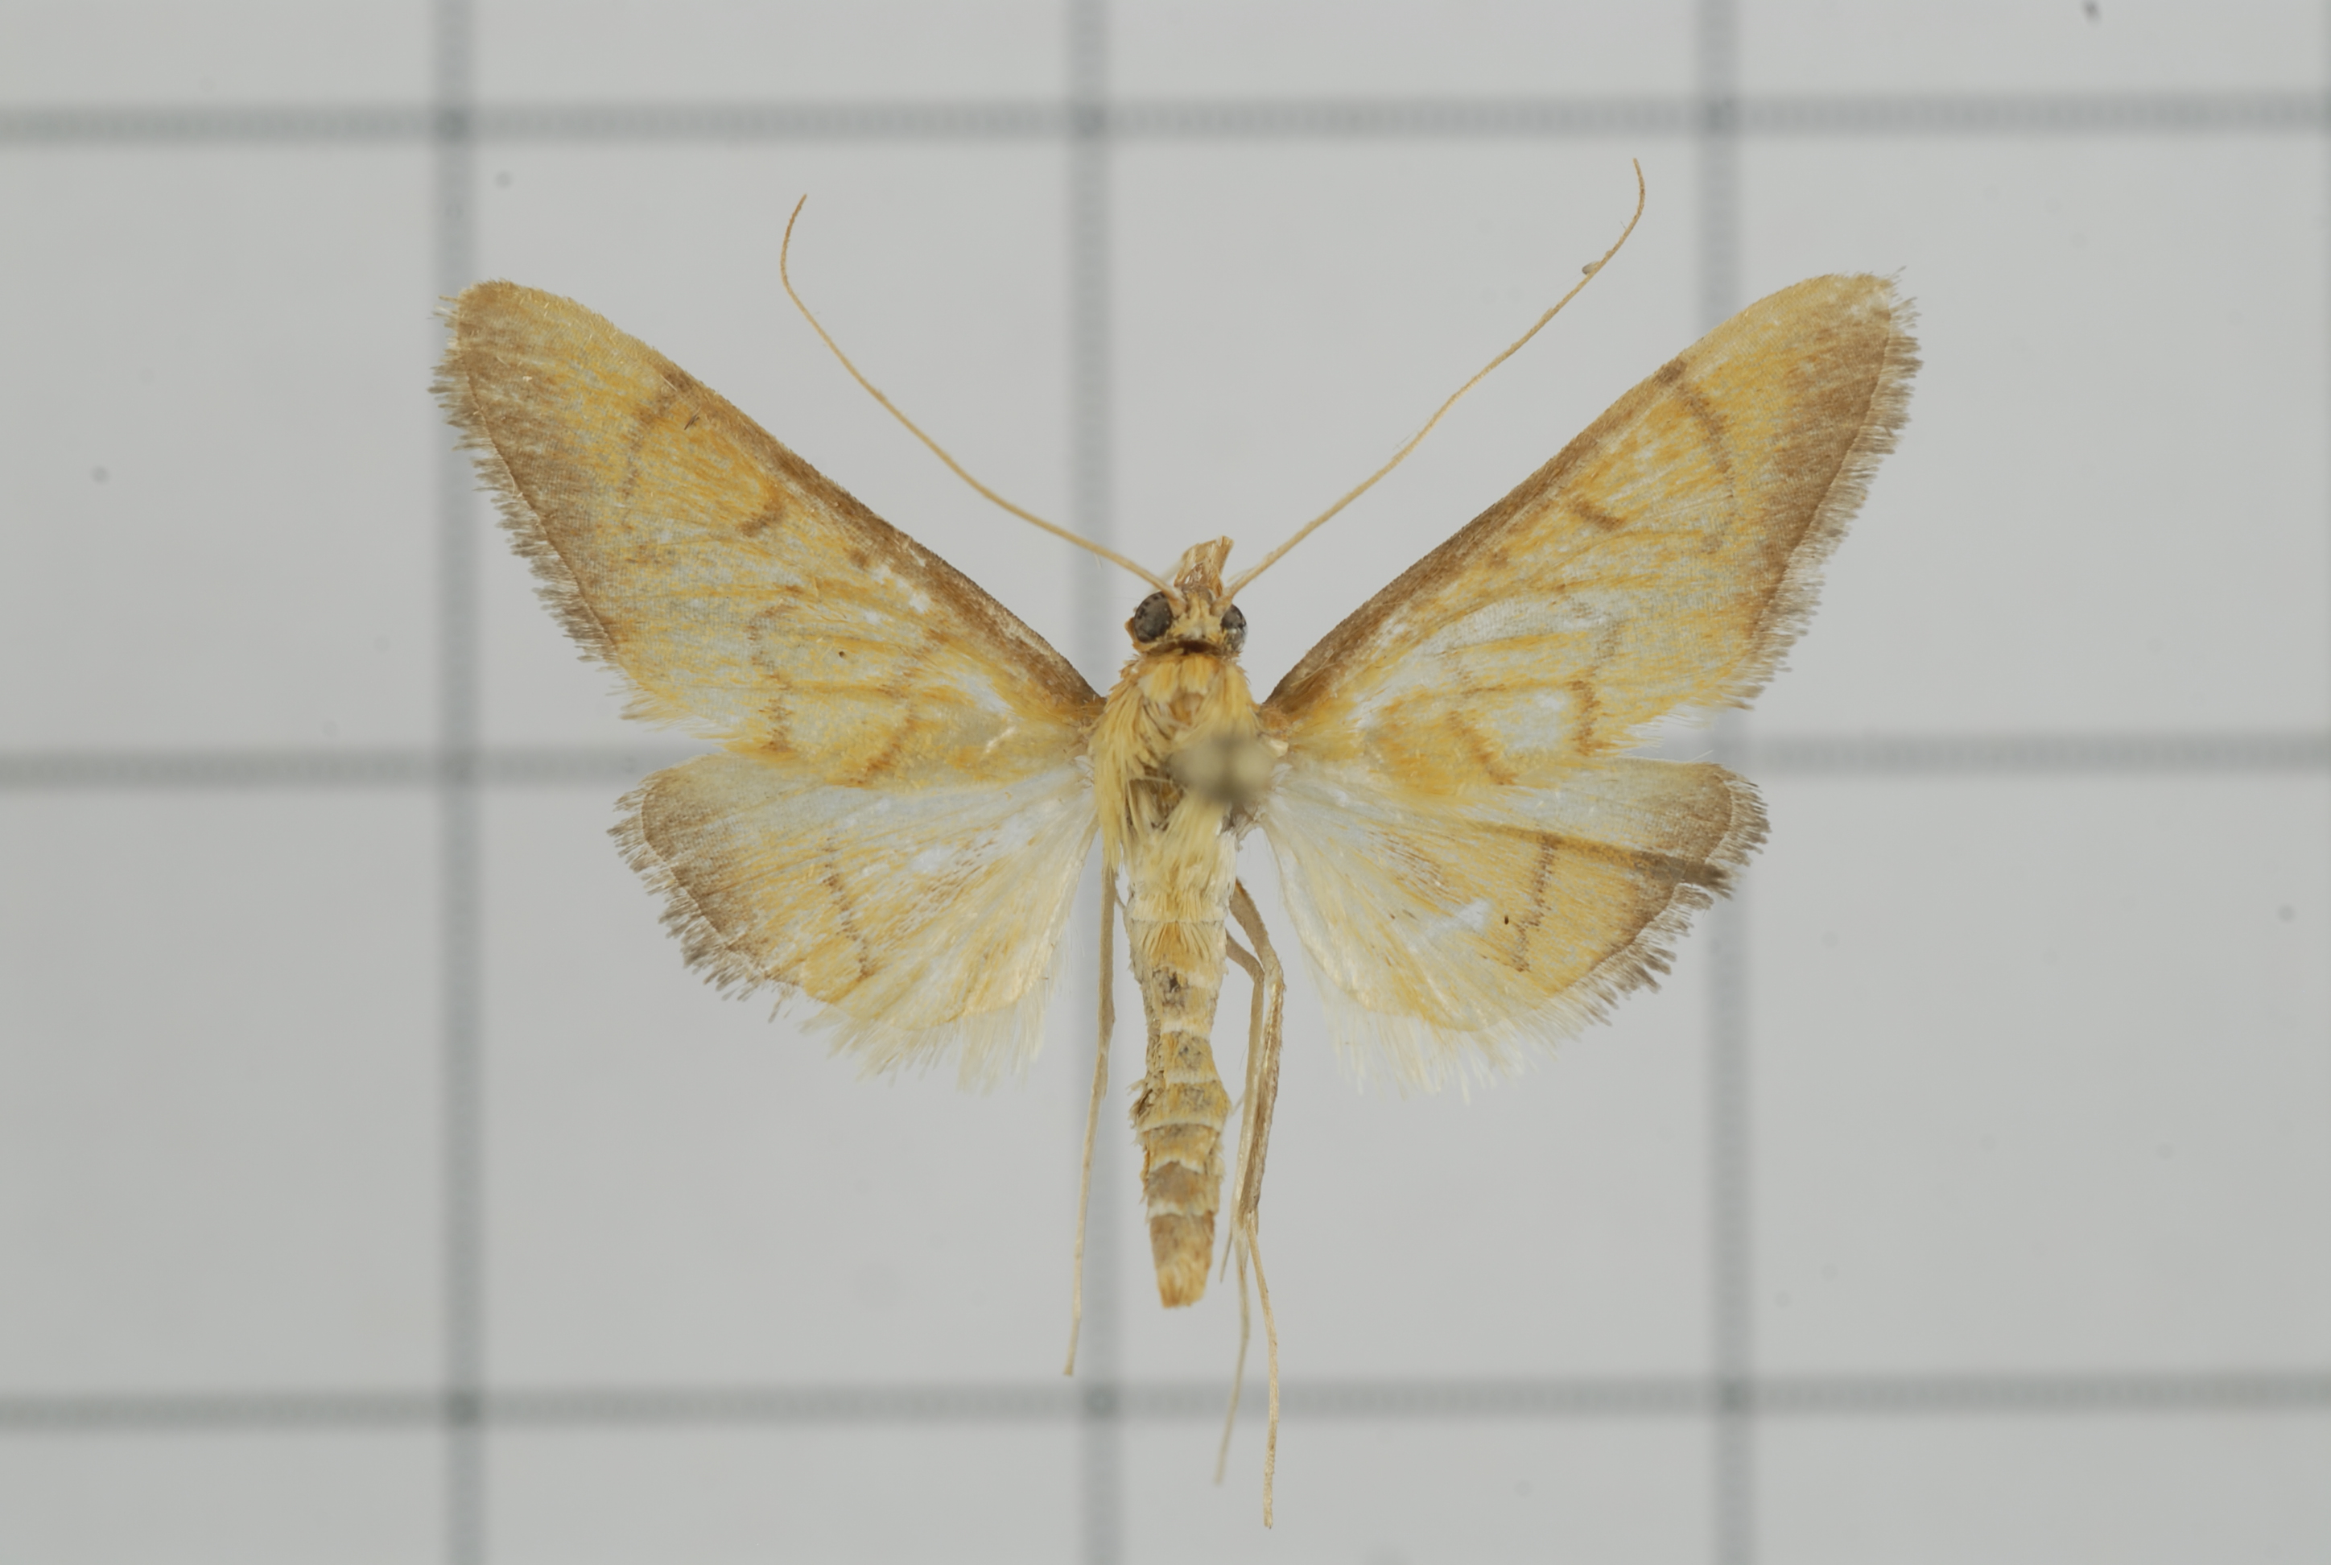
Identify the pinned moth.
Toxobotys nea
